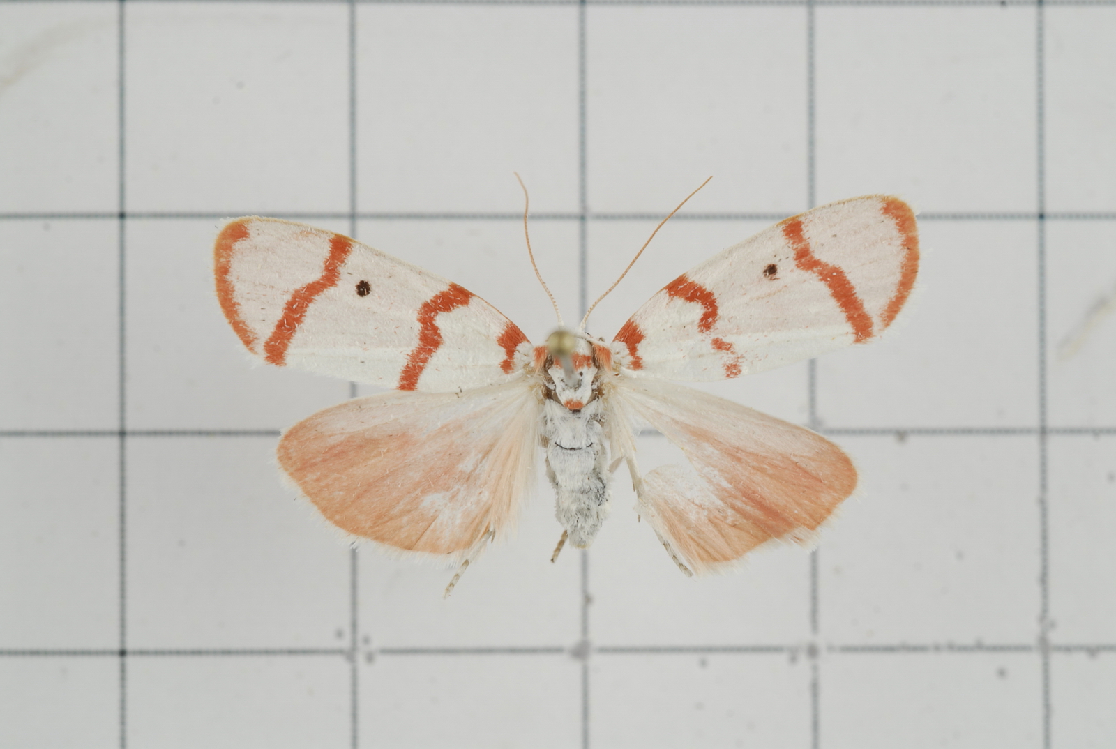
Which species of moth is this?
Cyana hamata hamata
